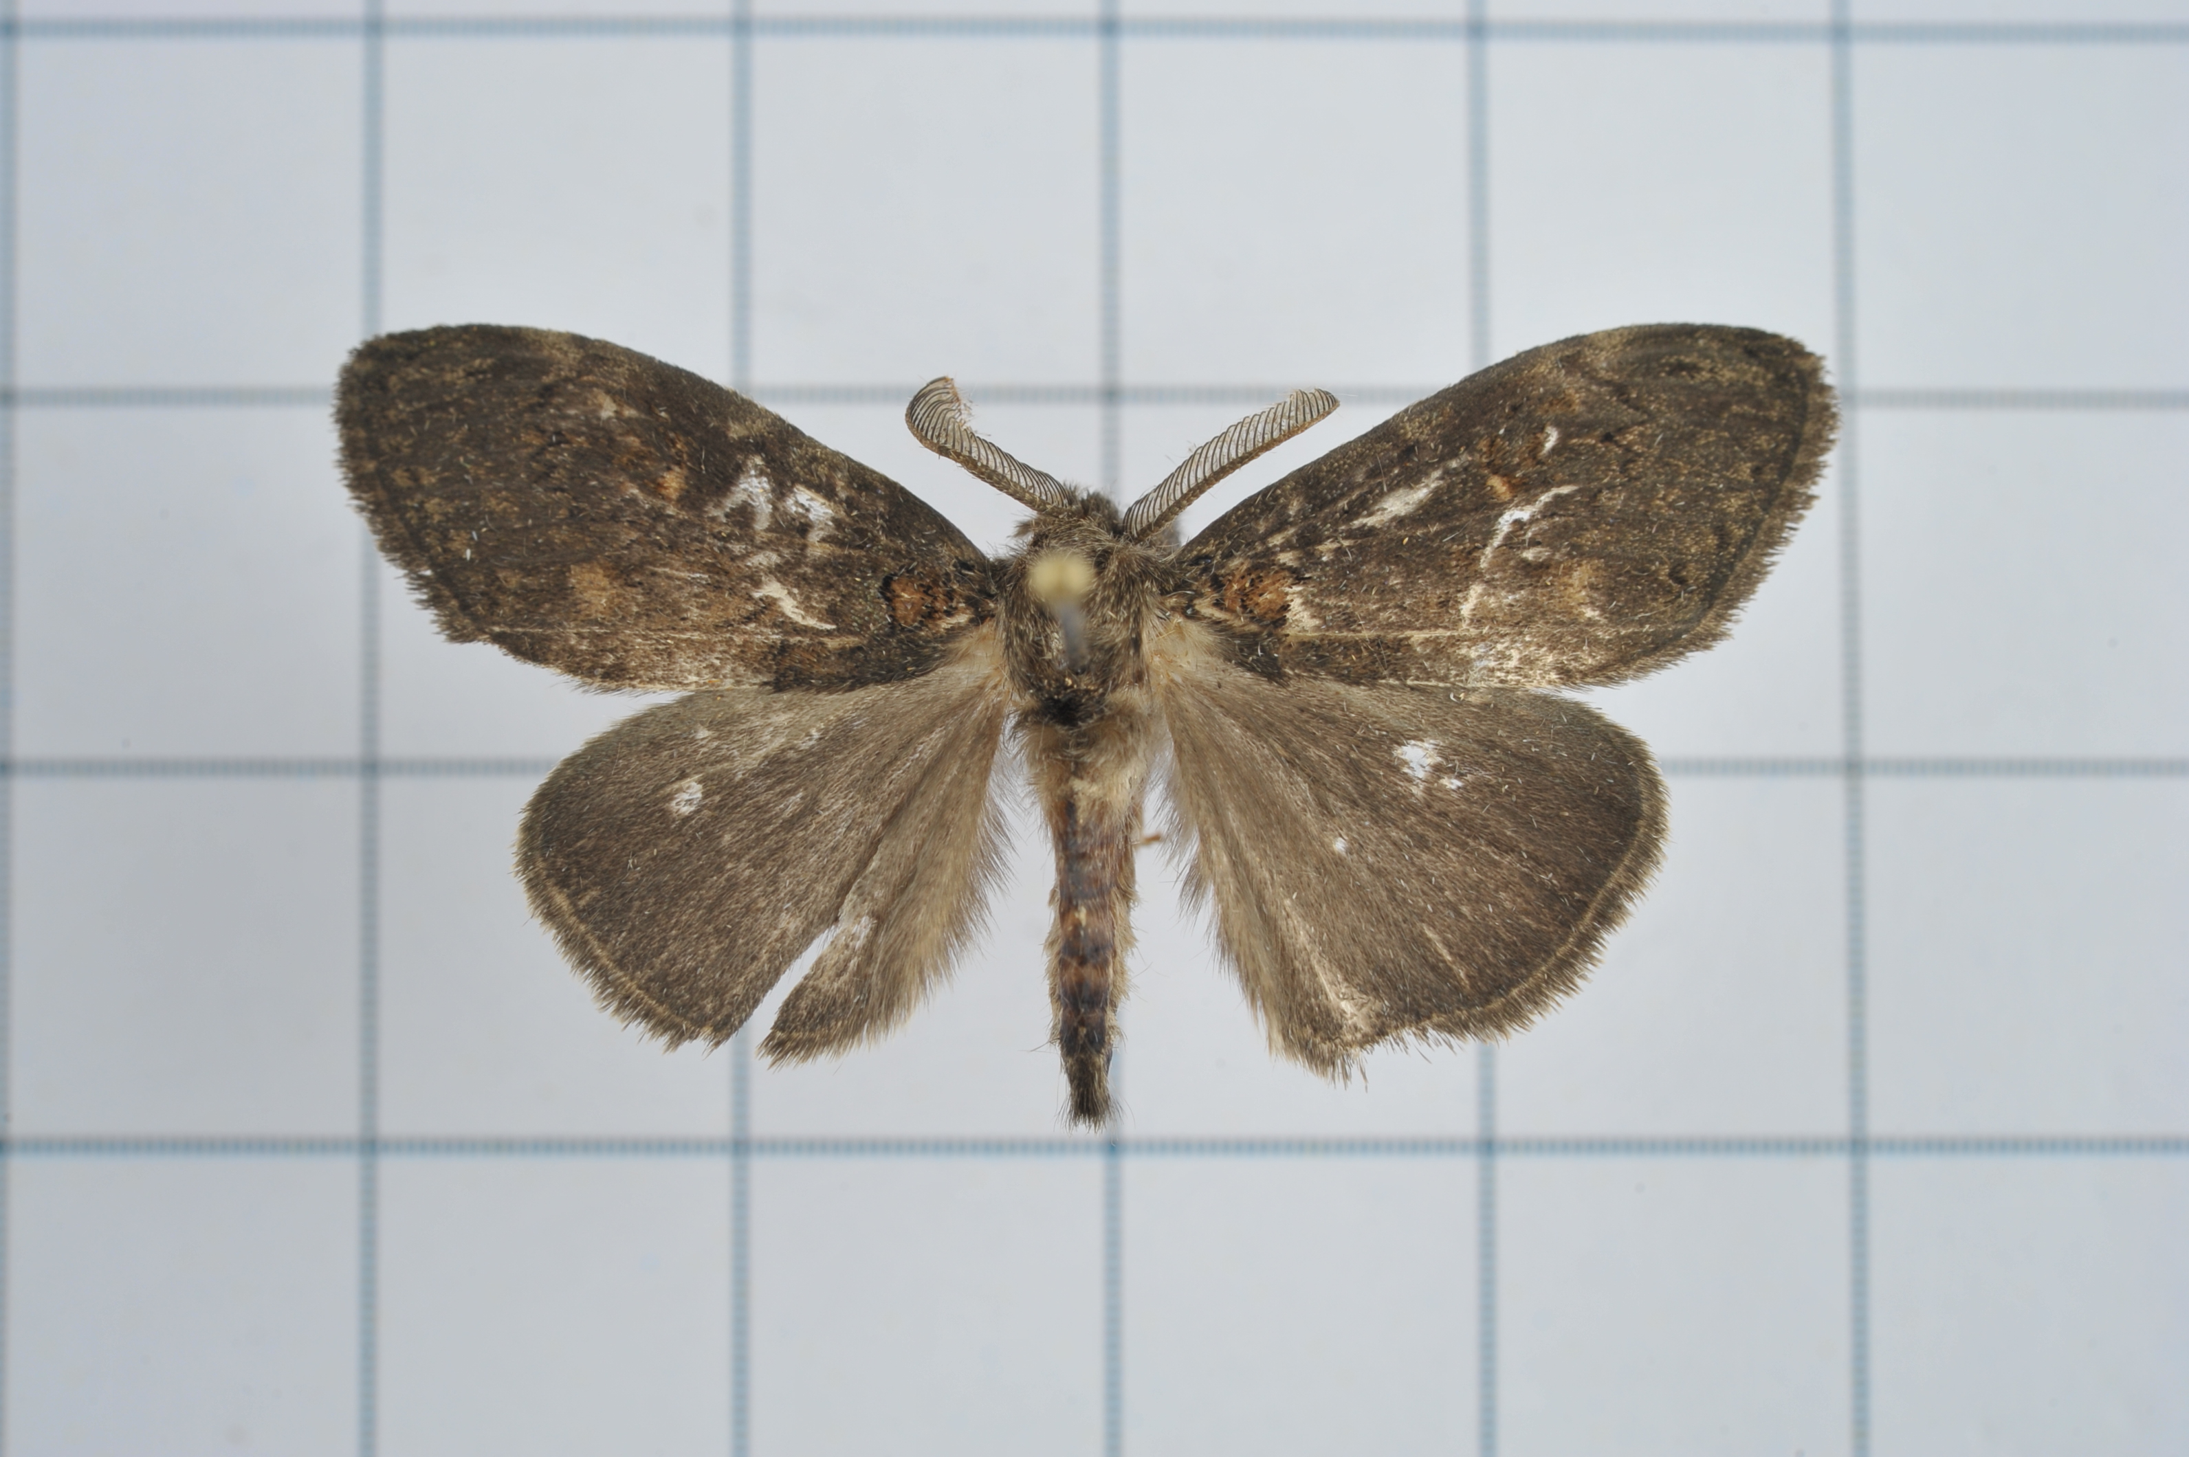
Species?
Olene dudgeoni
